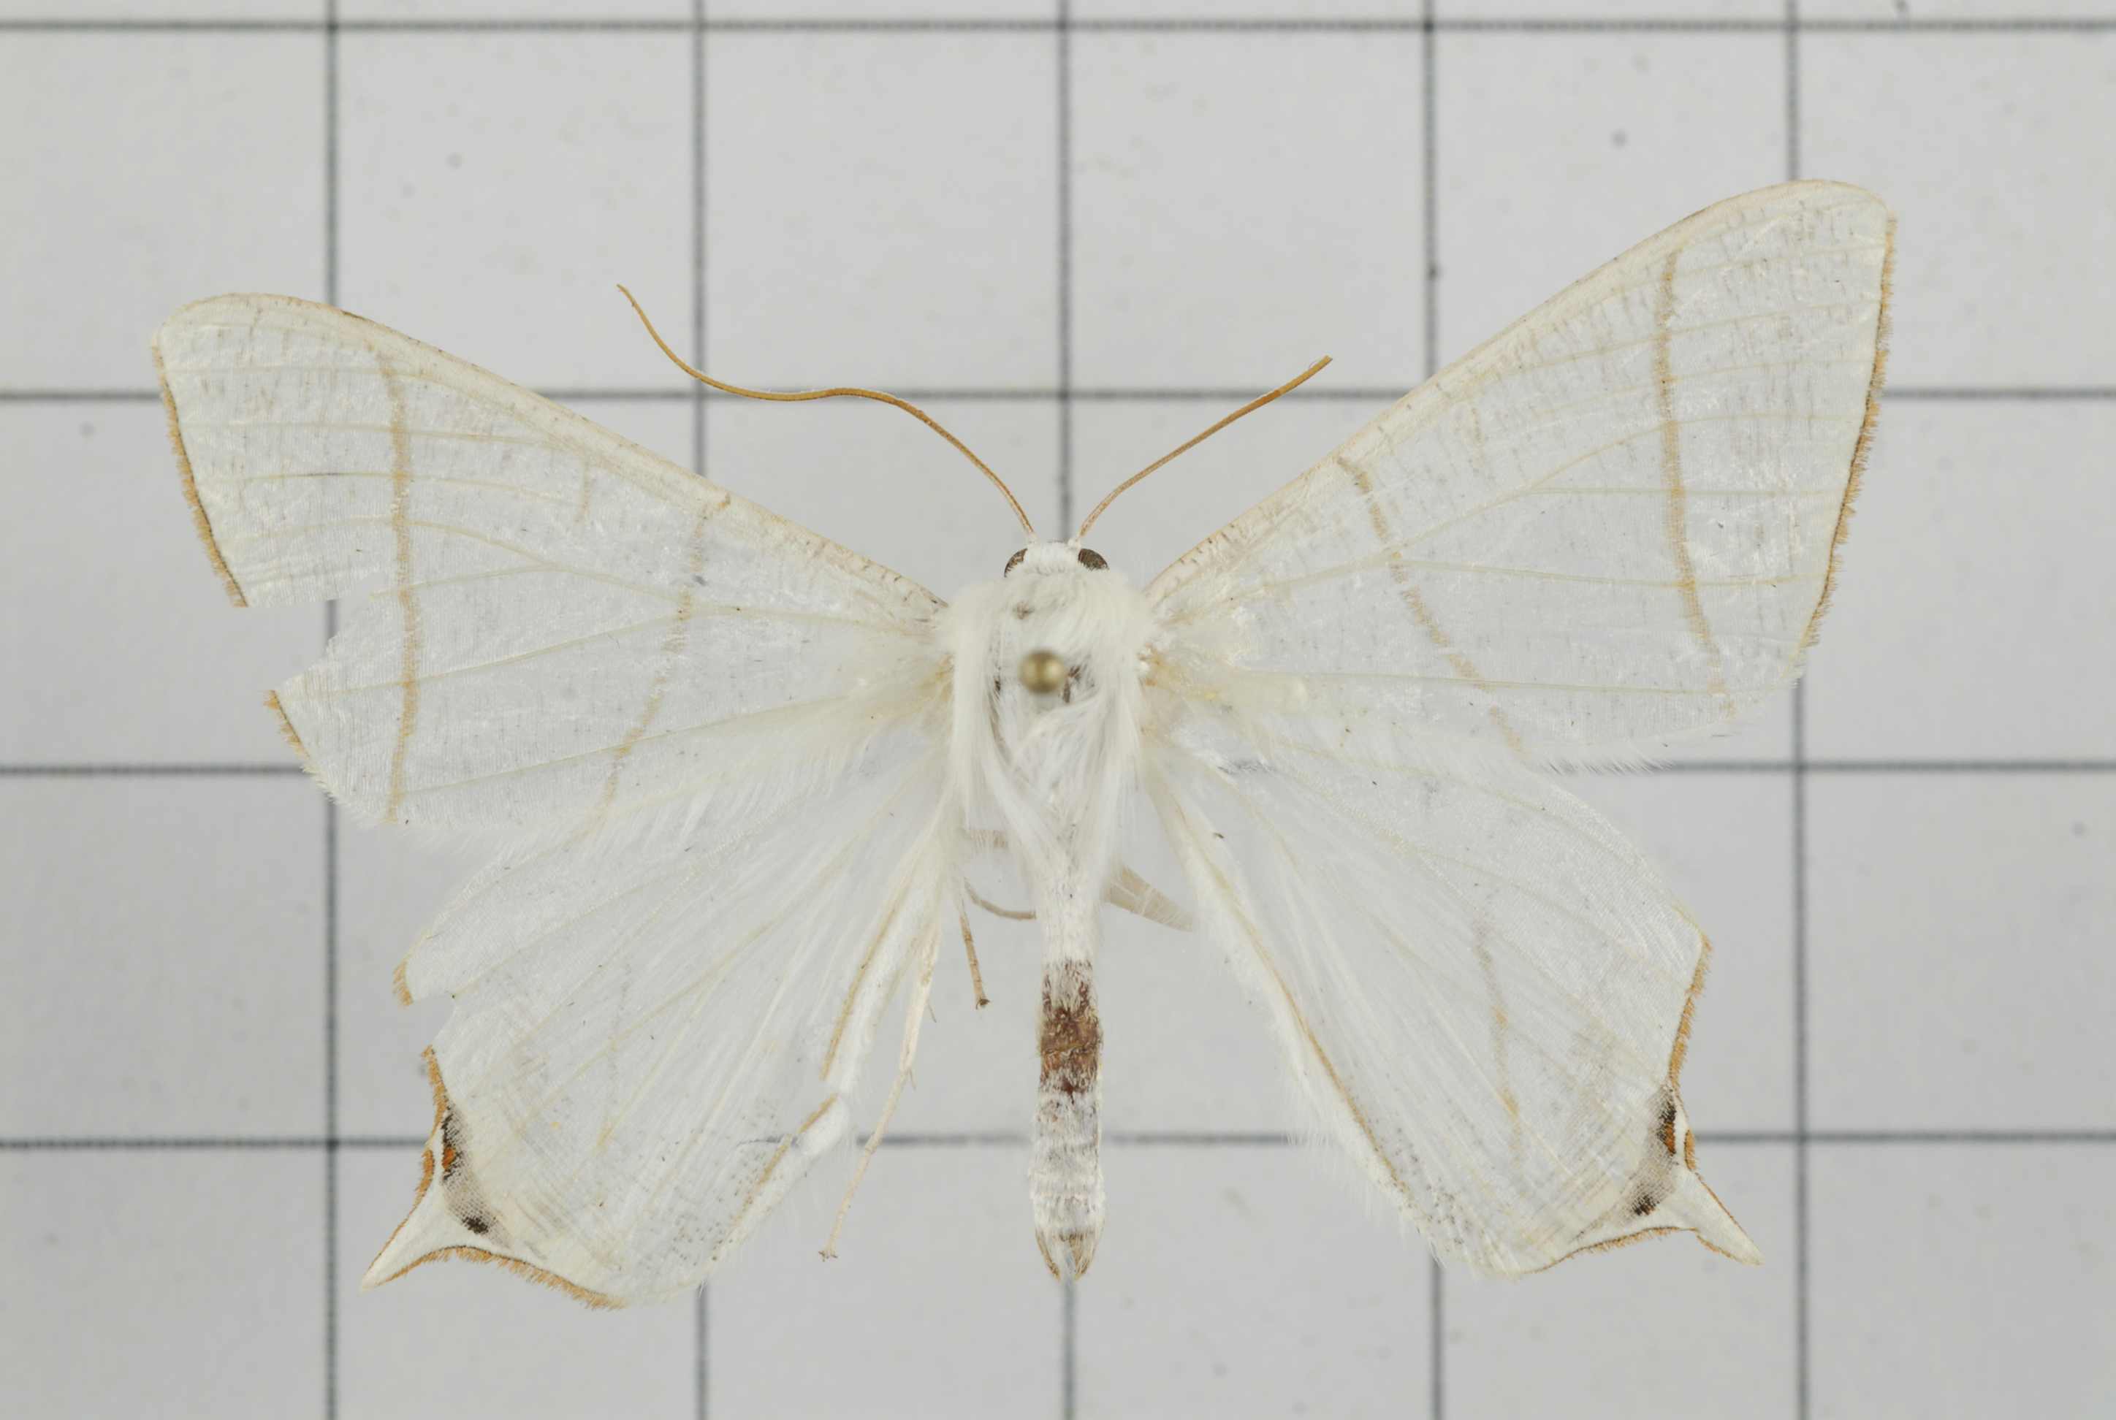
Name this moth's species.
Ourapteryx changi
